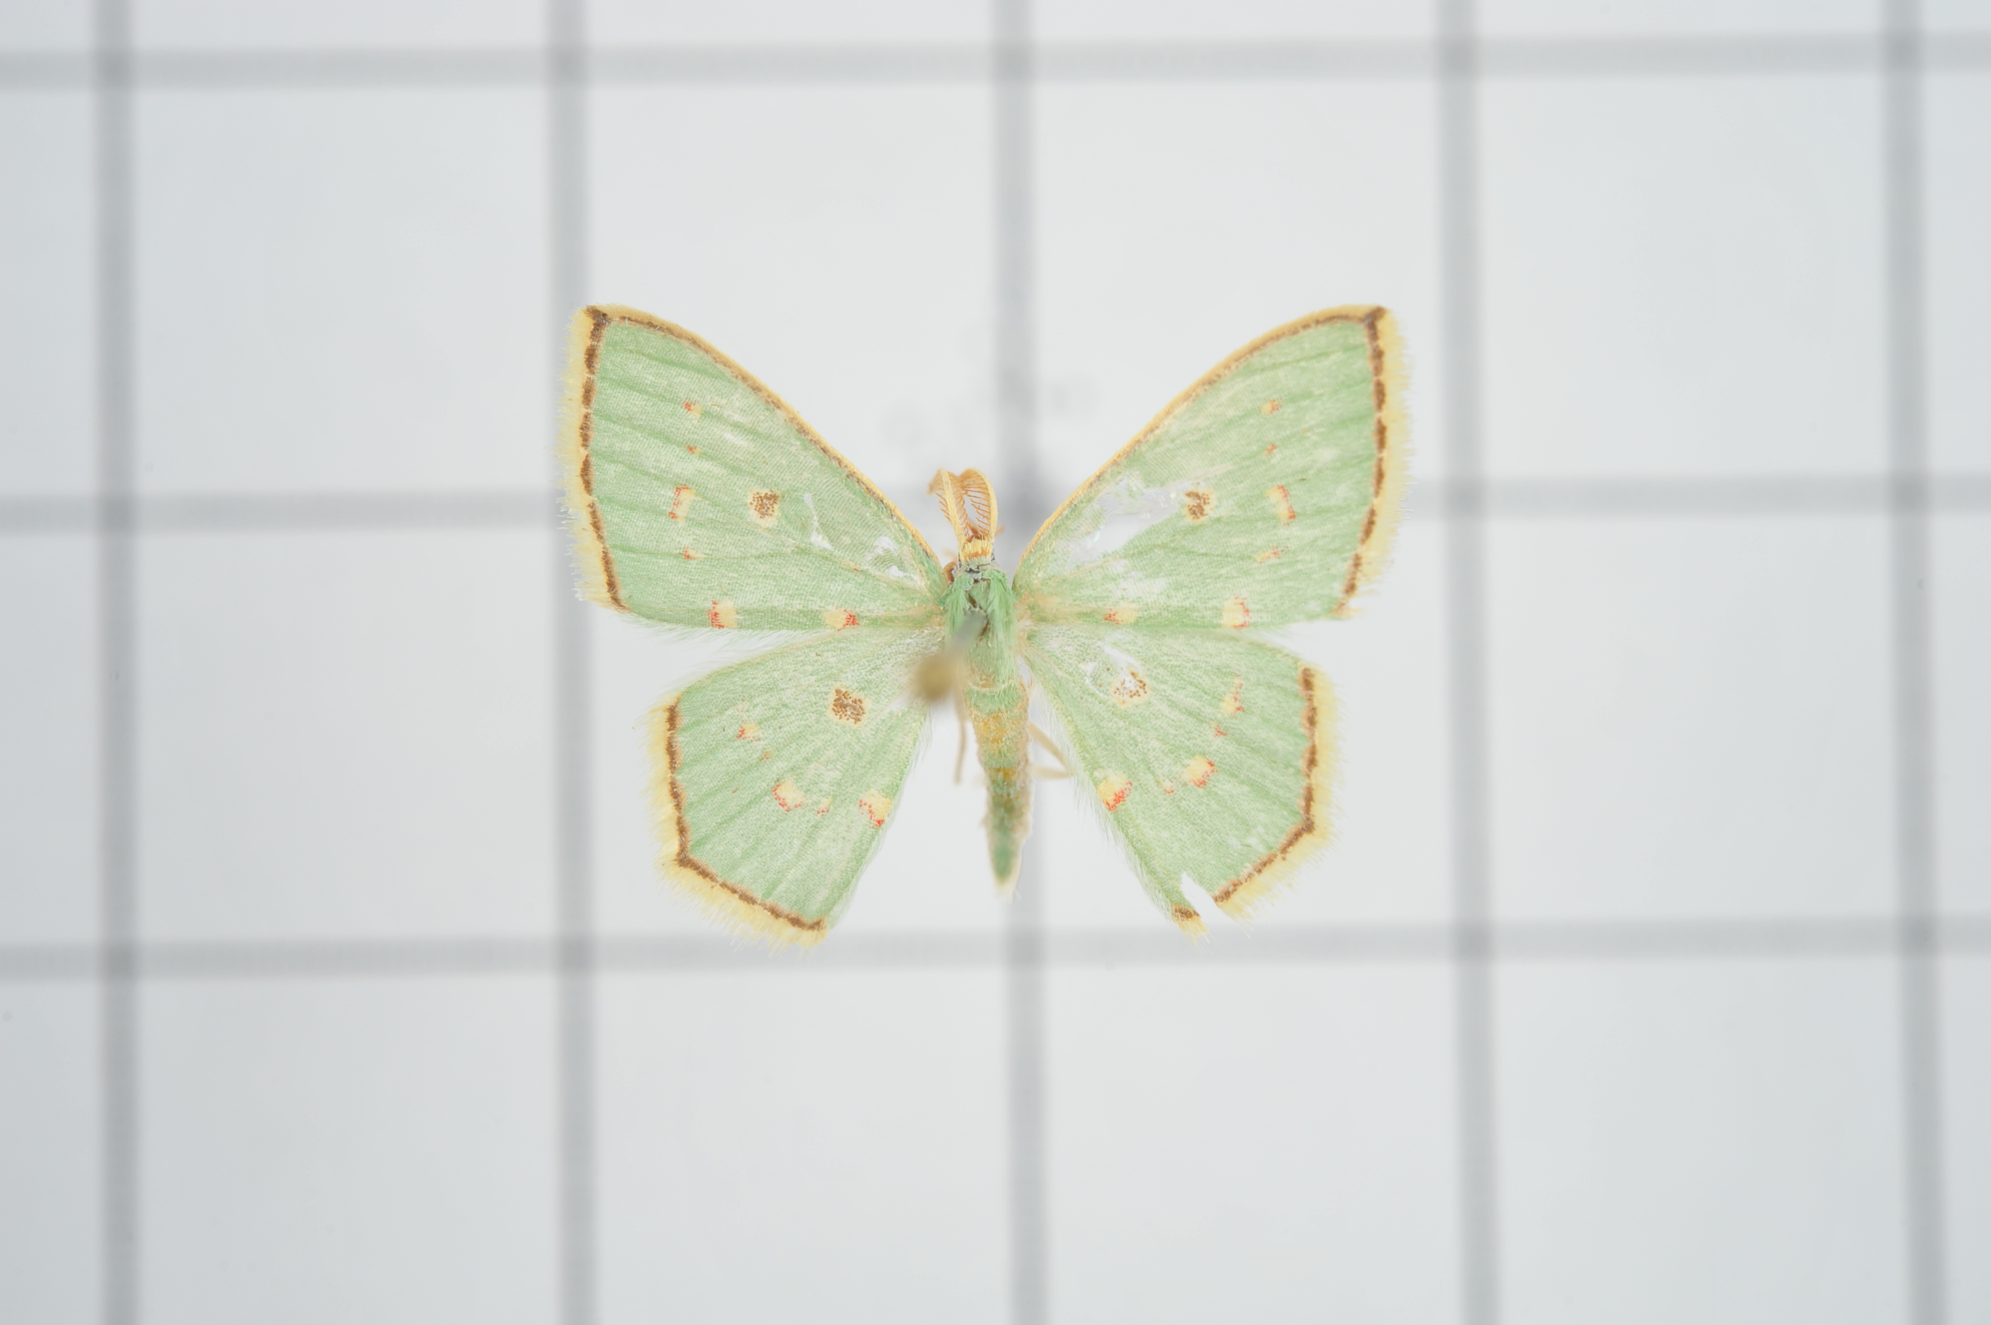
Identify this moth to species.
Comostola subtiliaria
